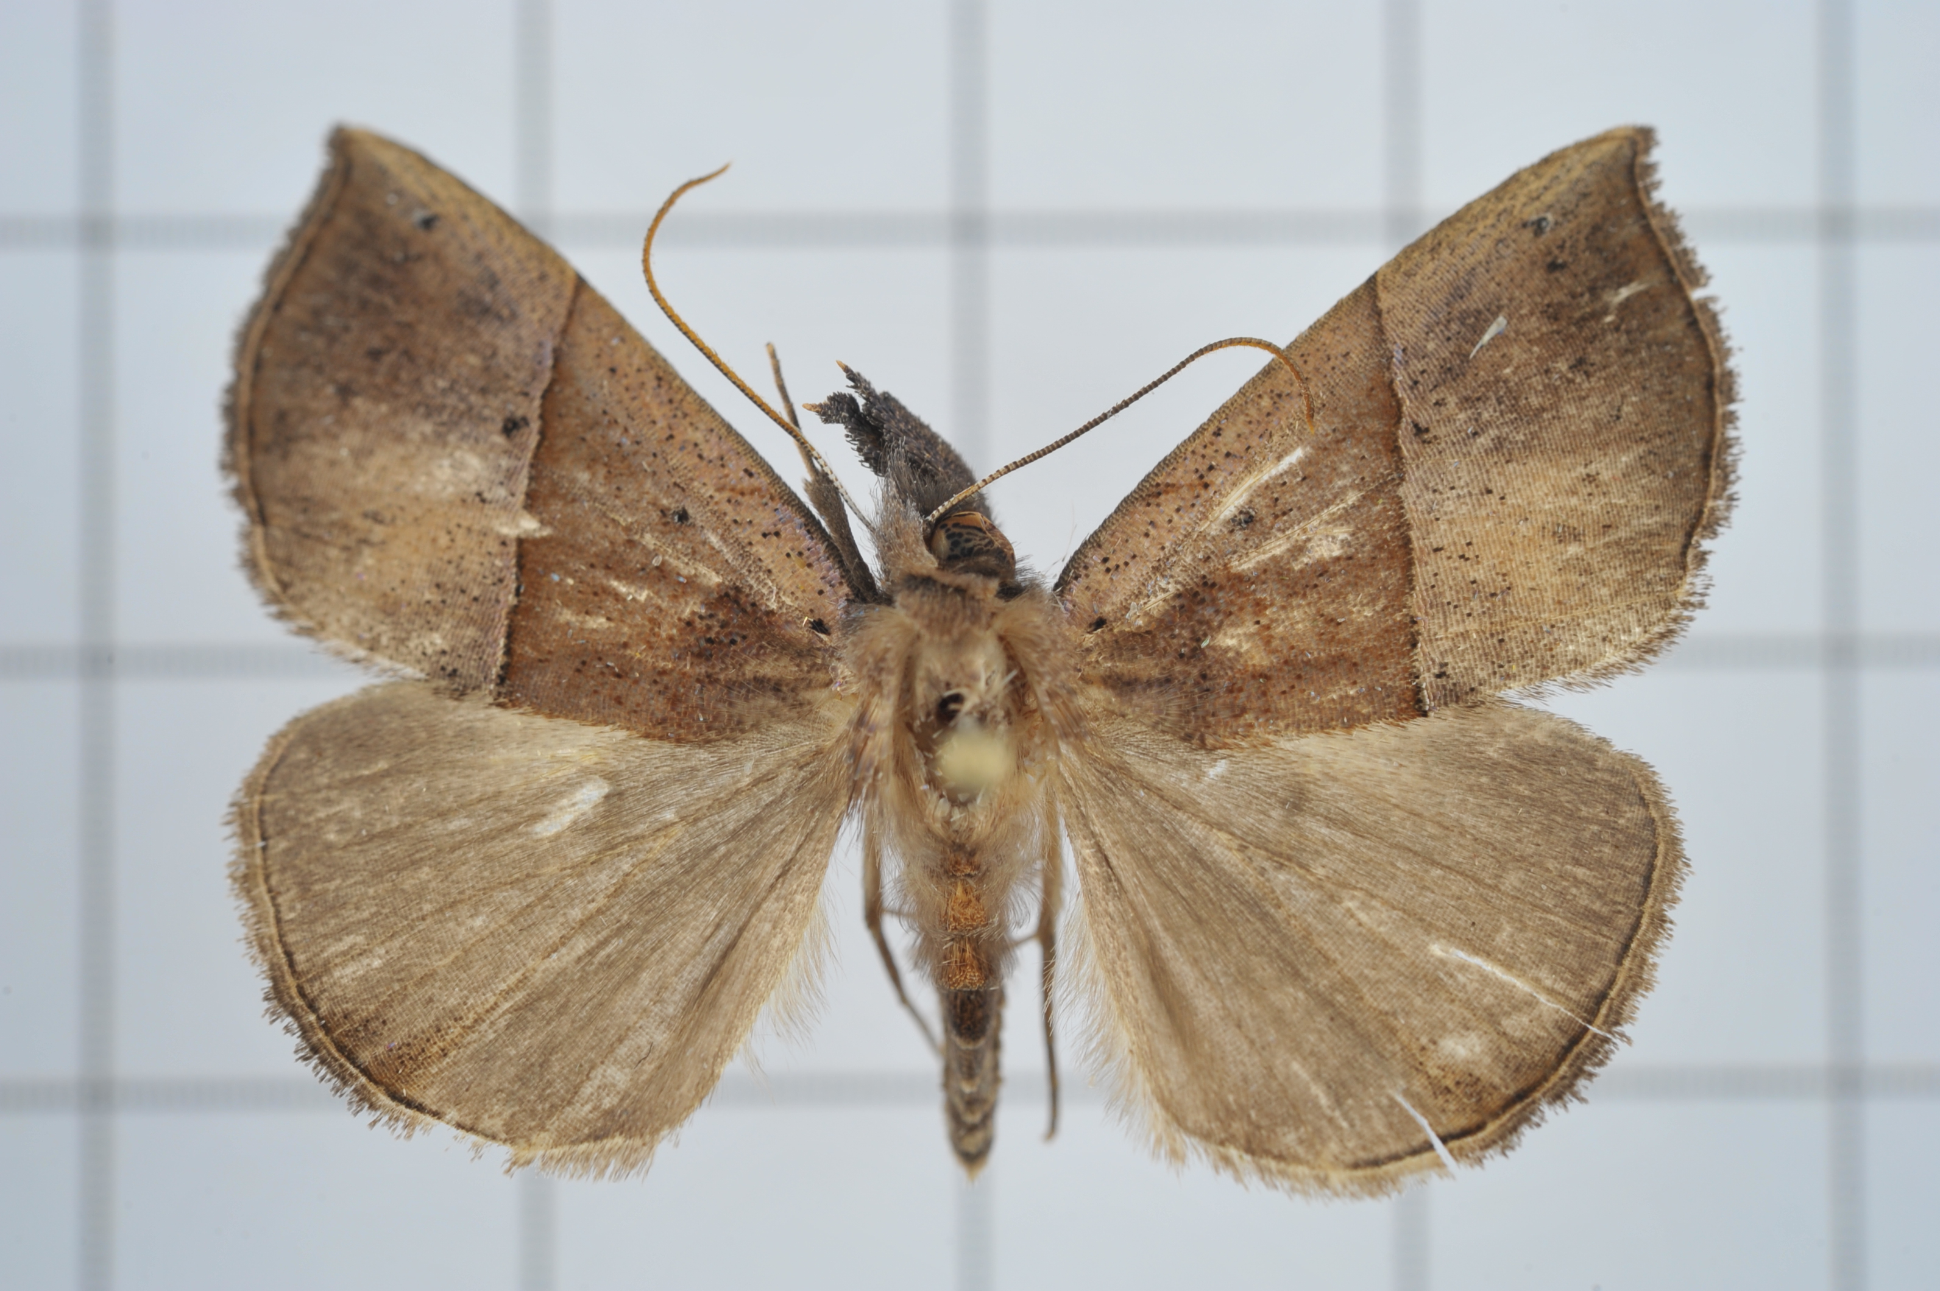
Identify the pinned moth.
Hypena iconicalis
